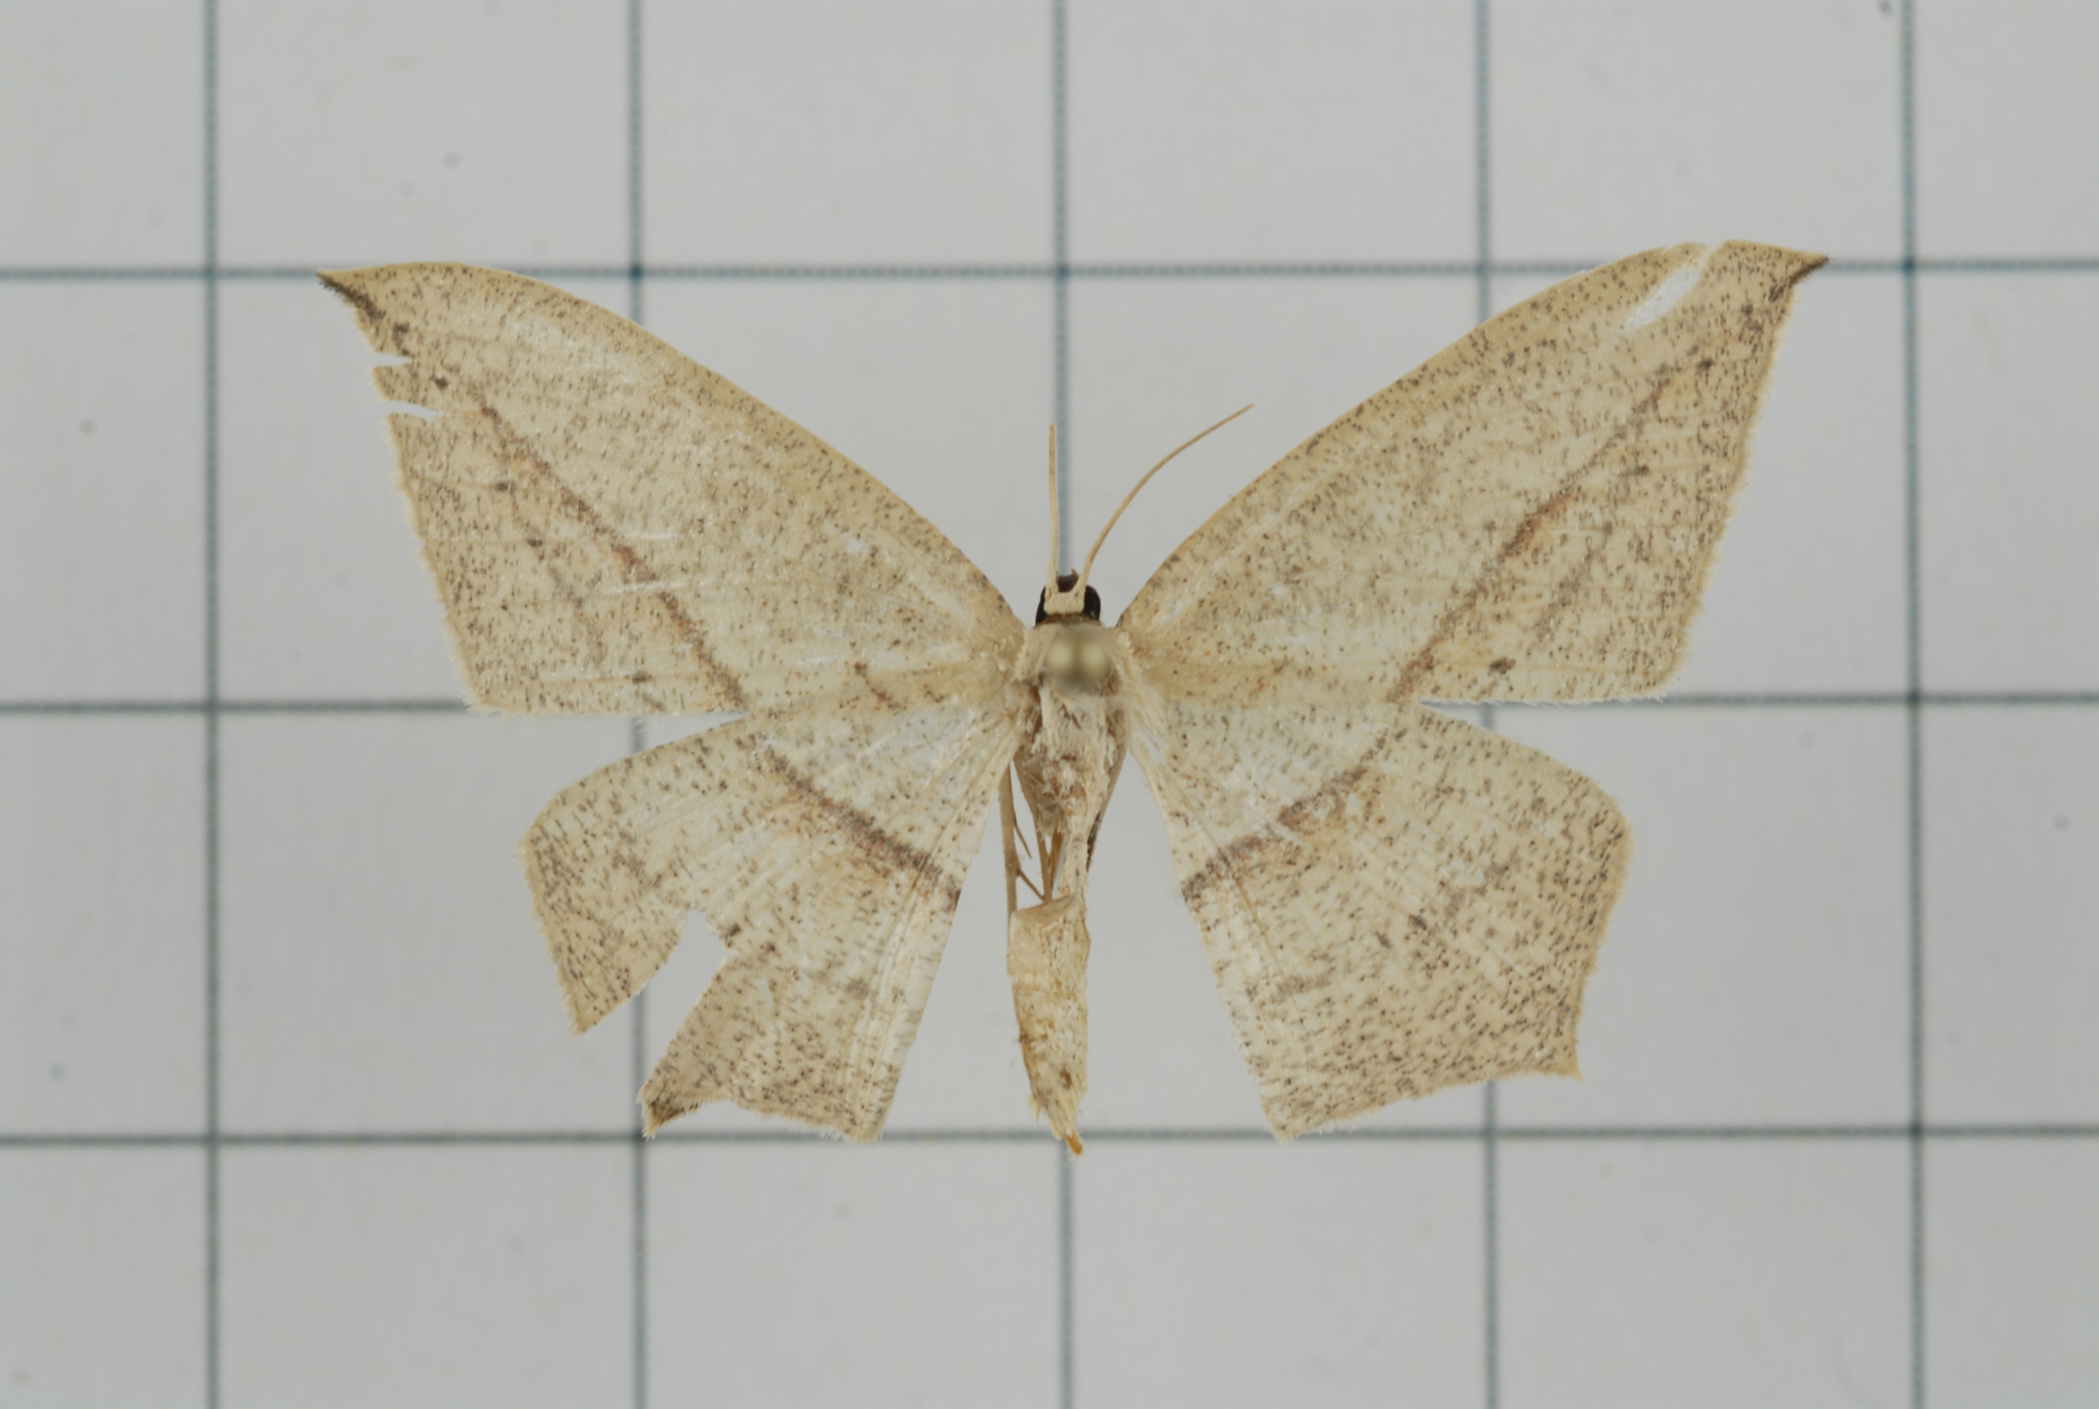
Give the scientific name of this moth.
Timandra stueningi
